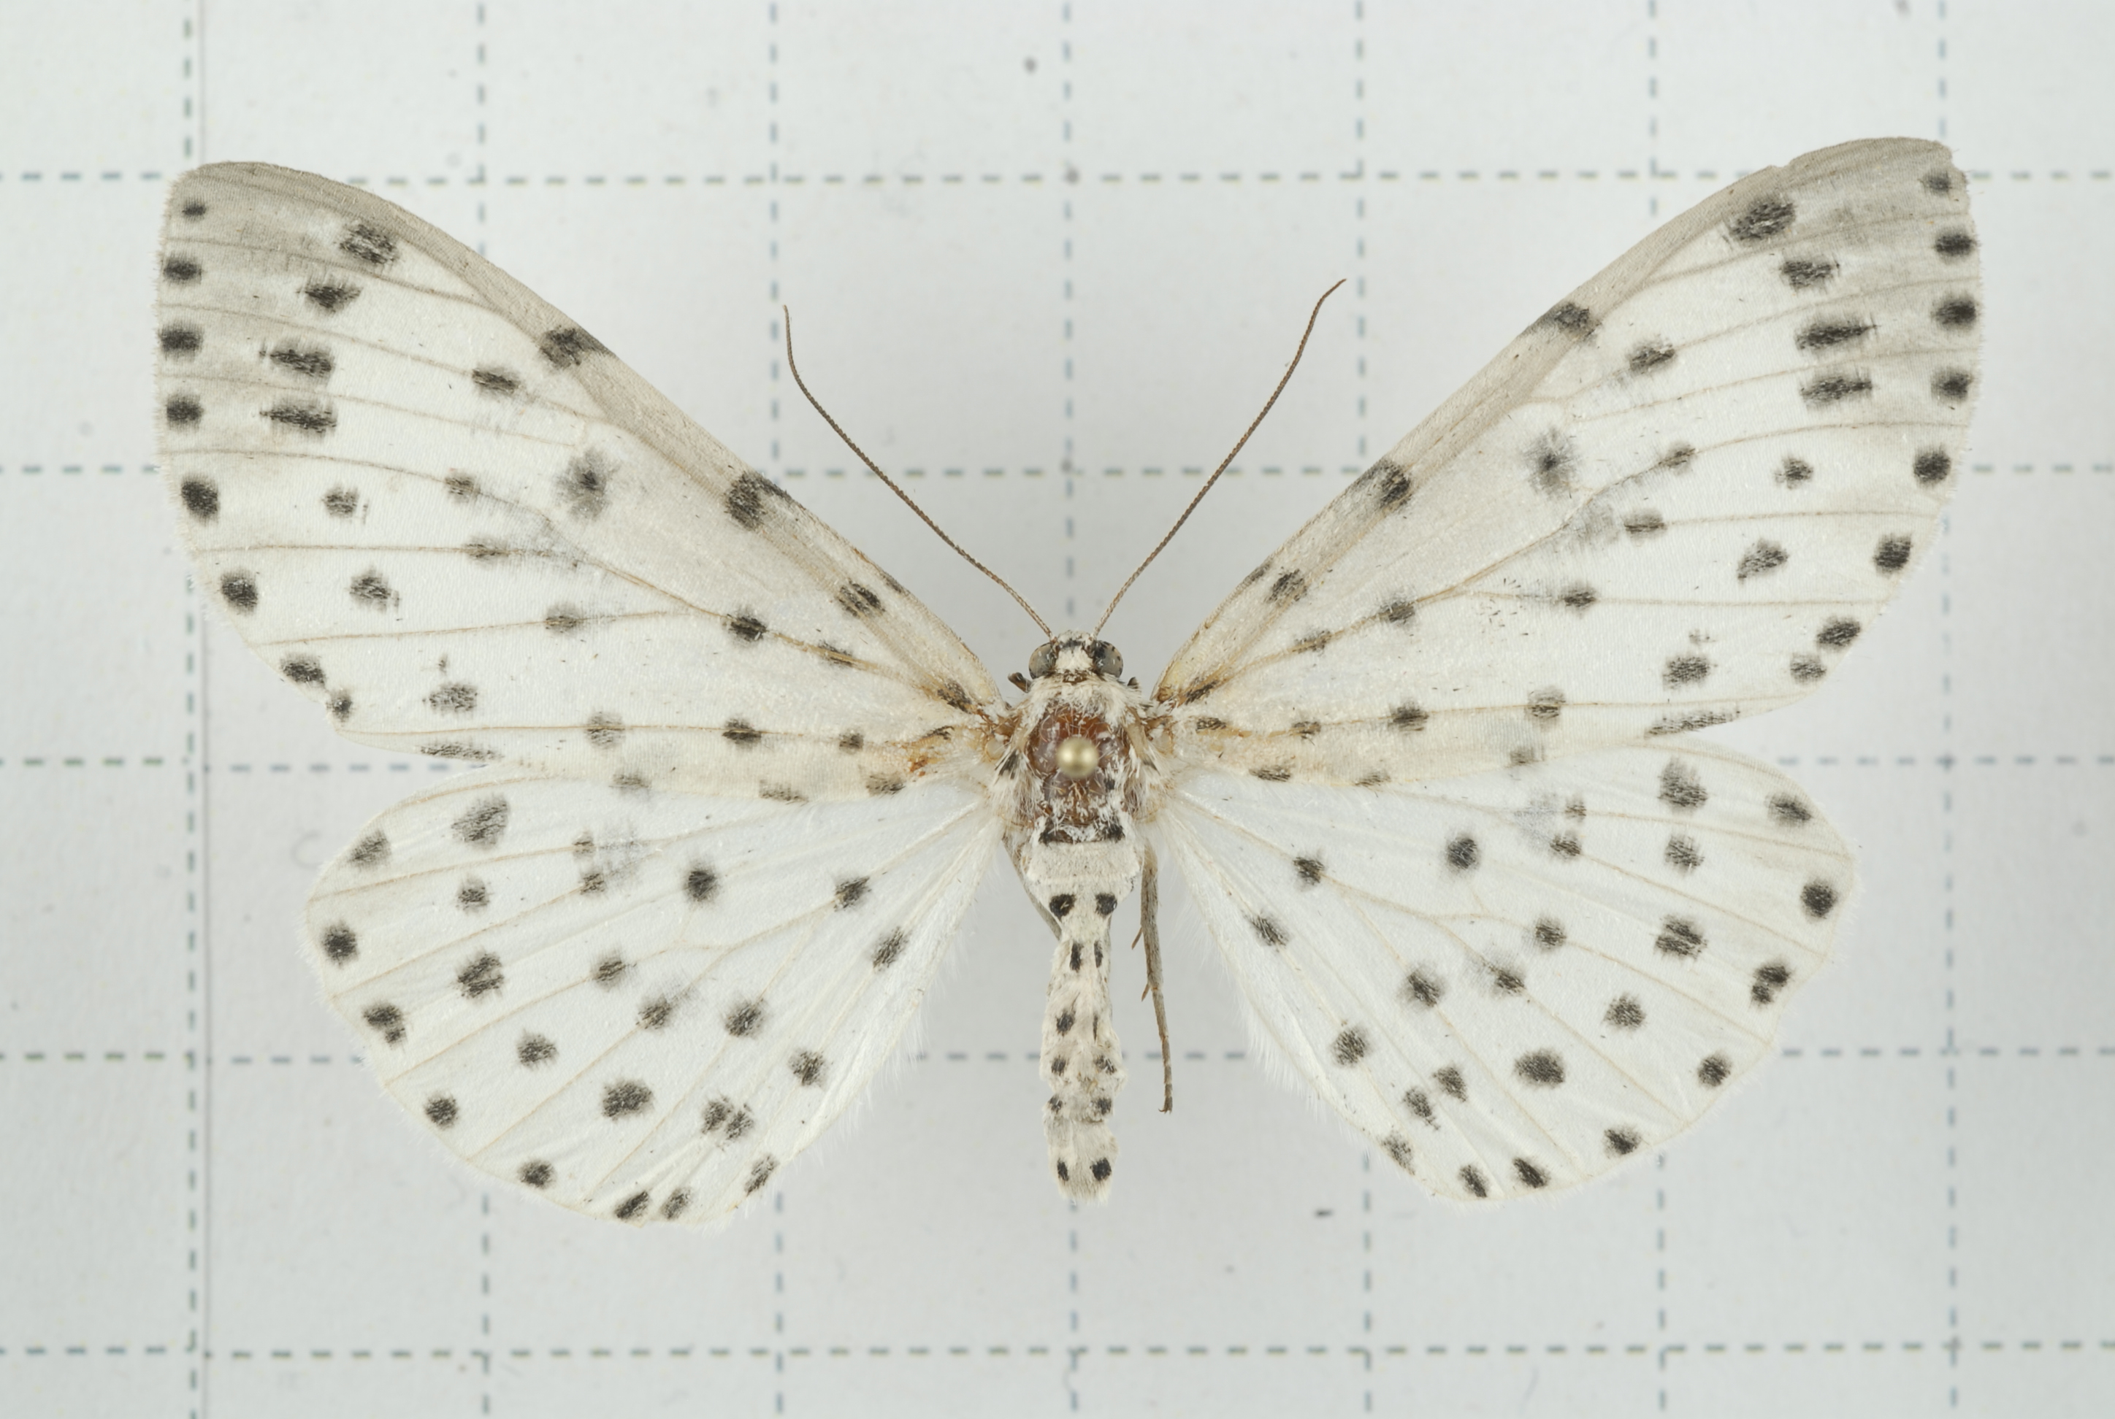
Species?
Antipercnia cordiforma
